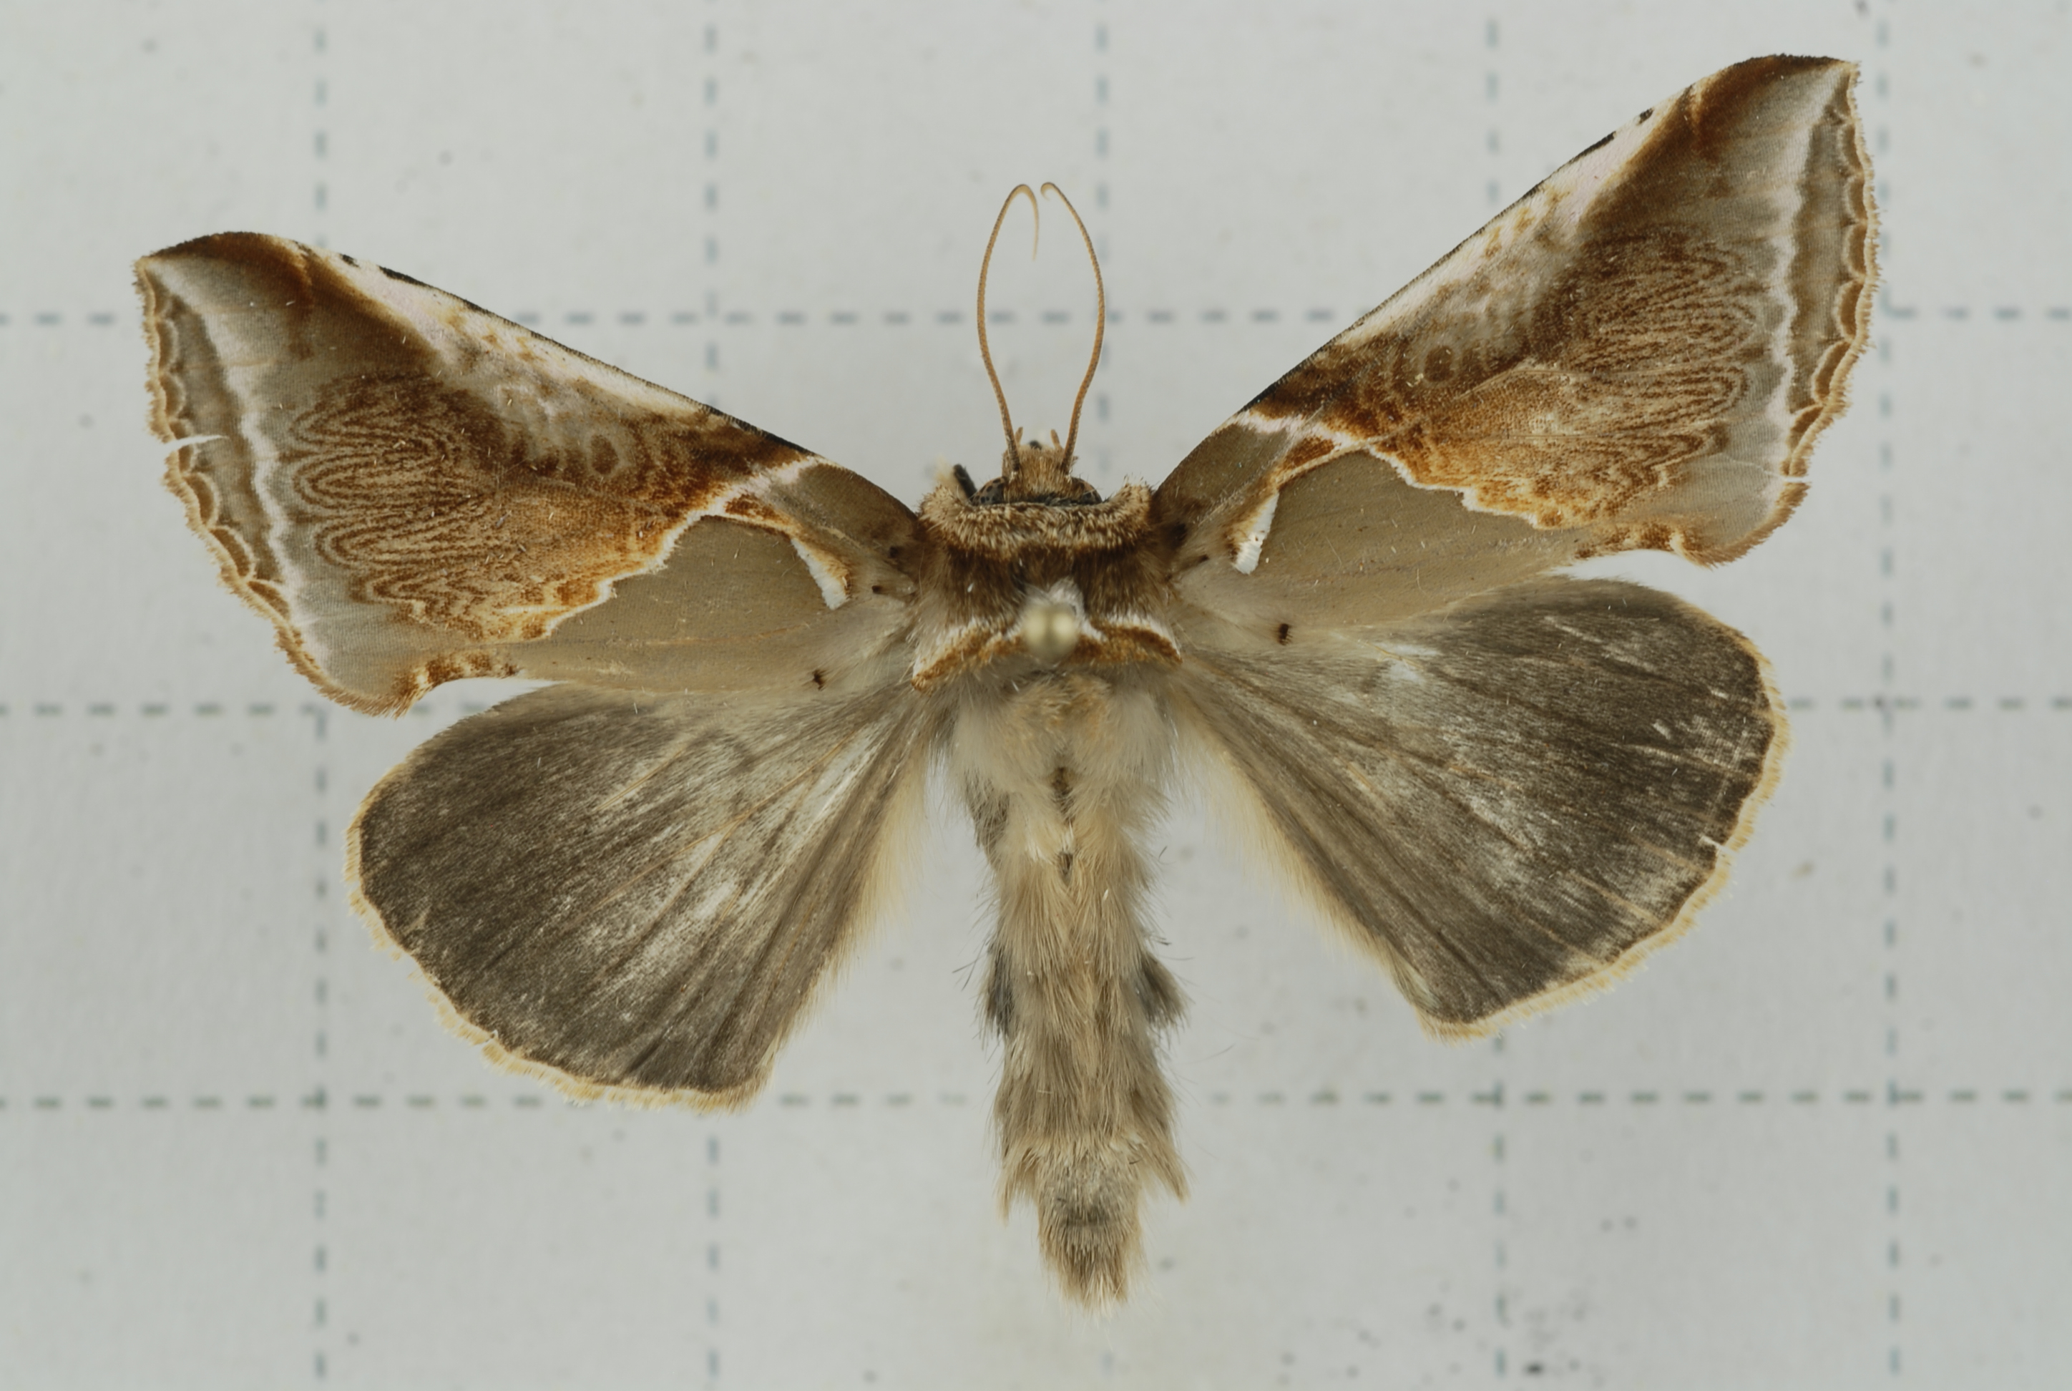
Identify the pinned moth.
Habrosyne indica formosana
